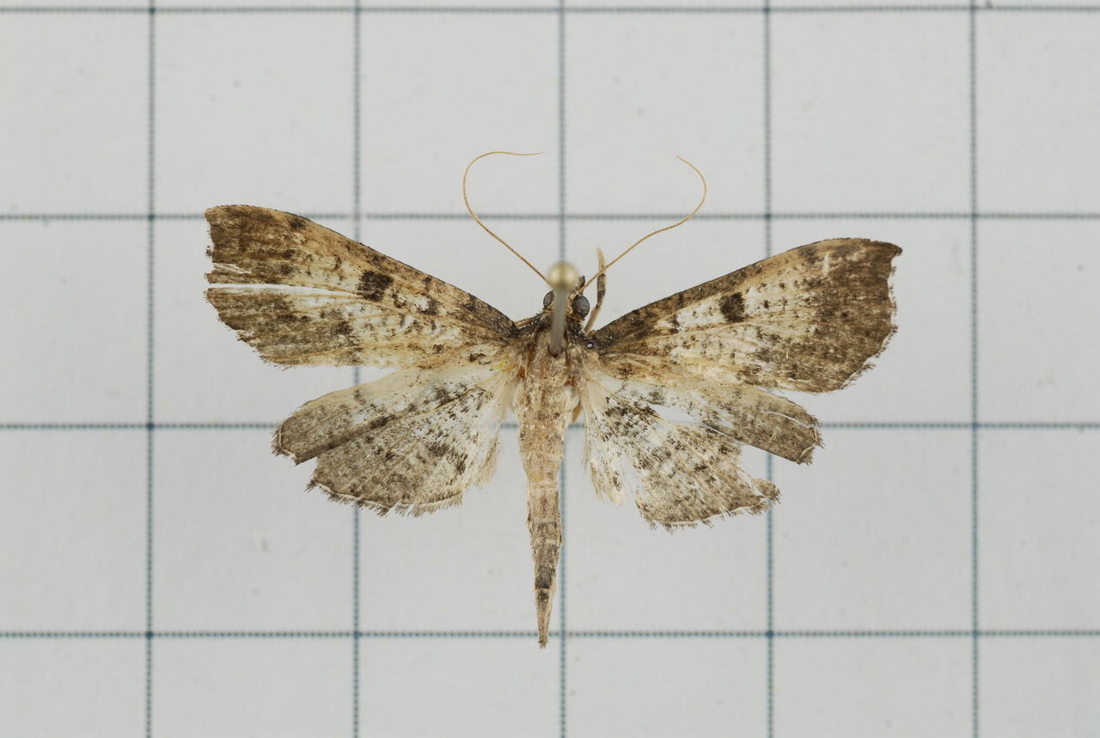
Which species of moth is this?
Ceratarcha umbrosa
